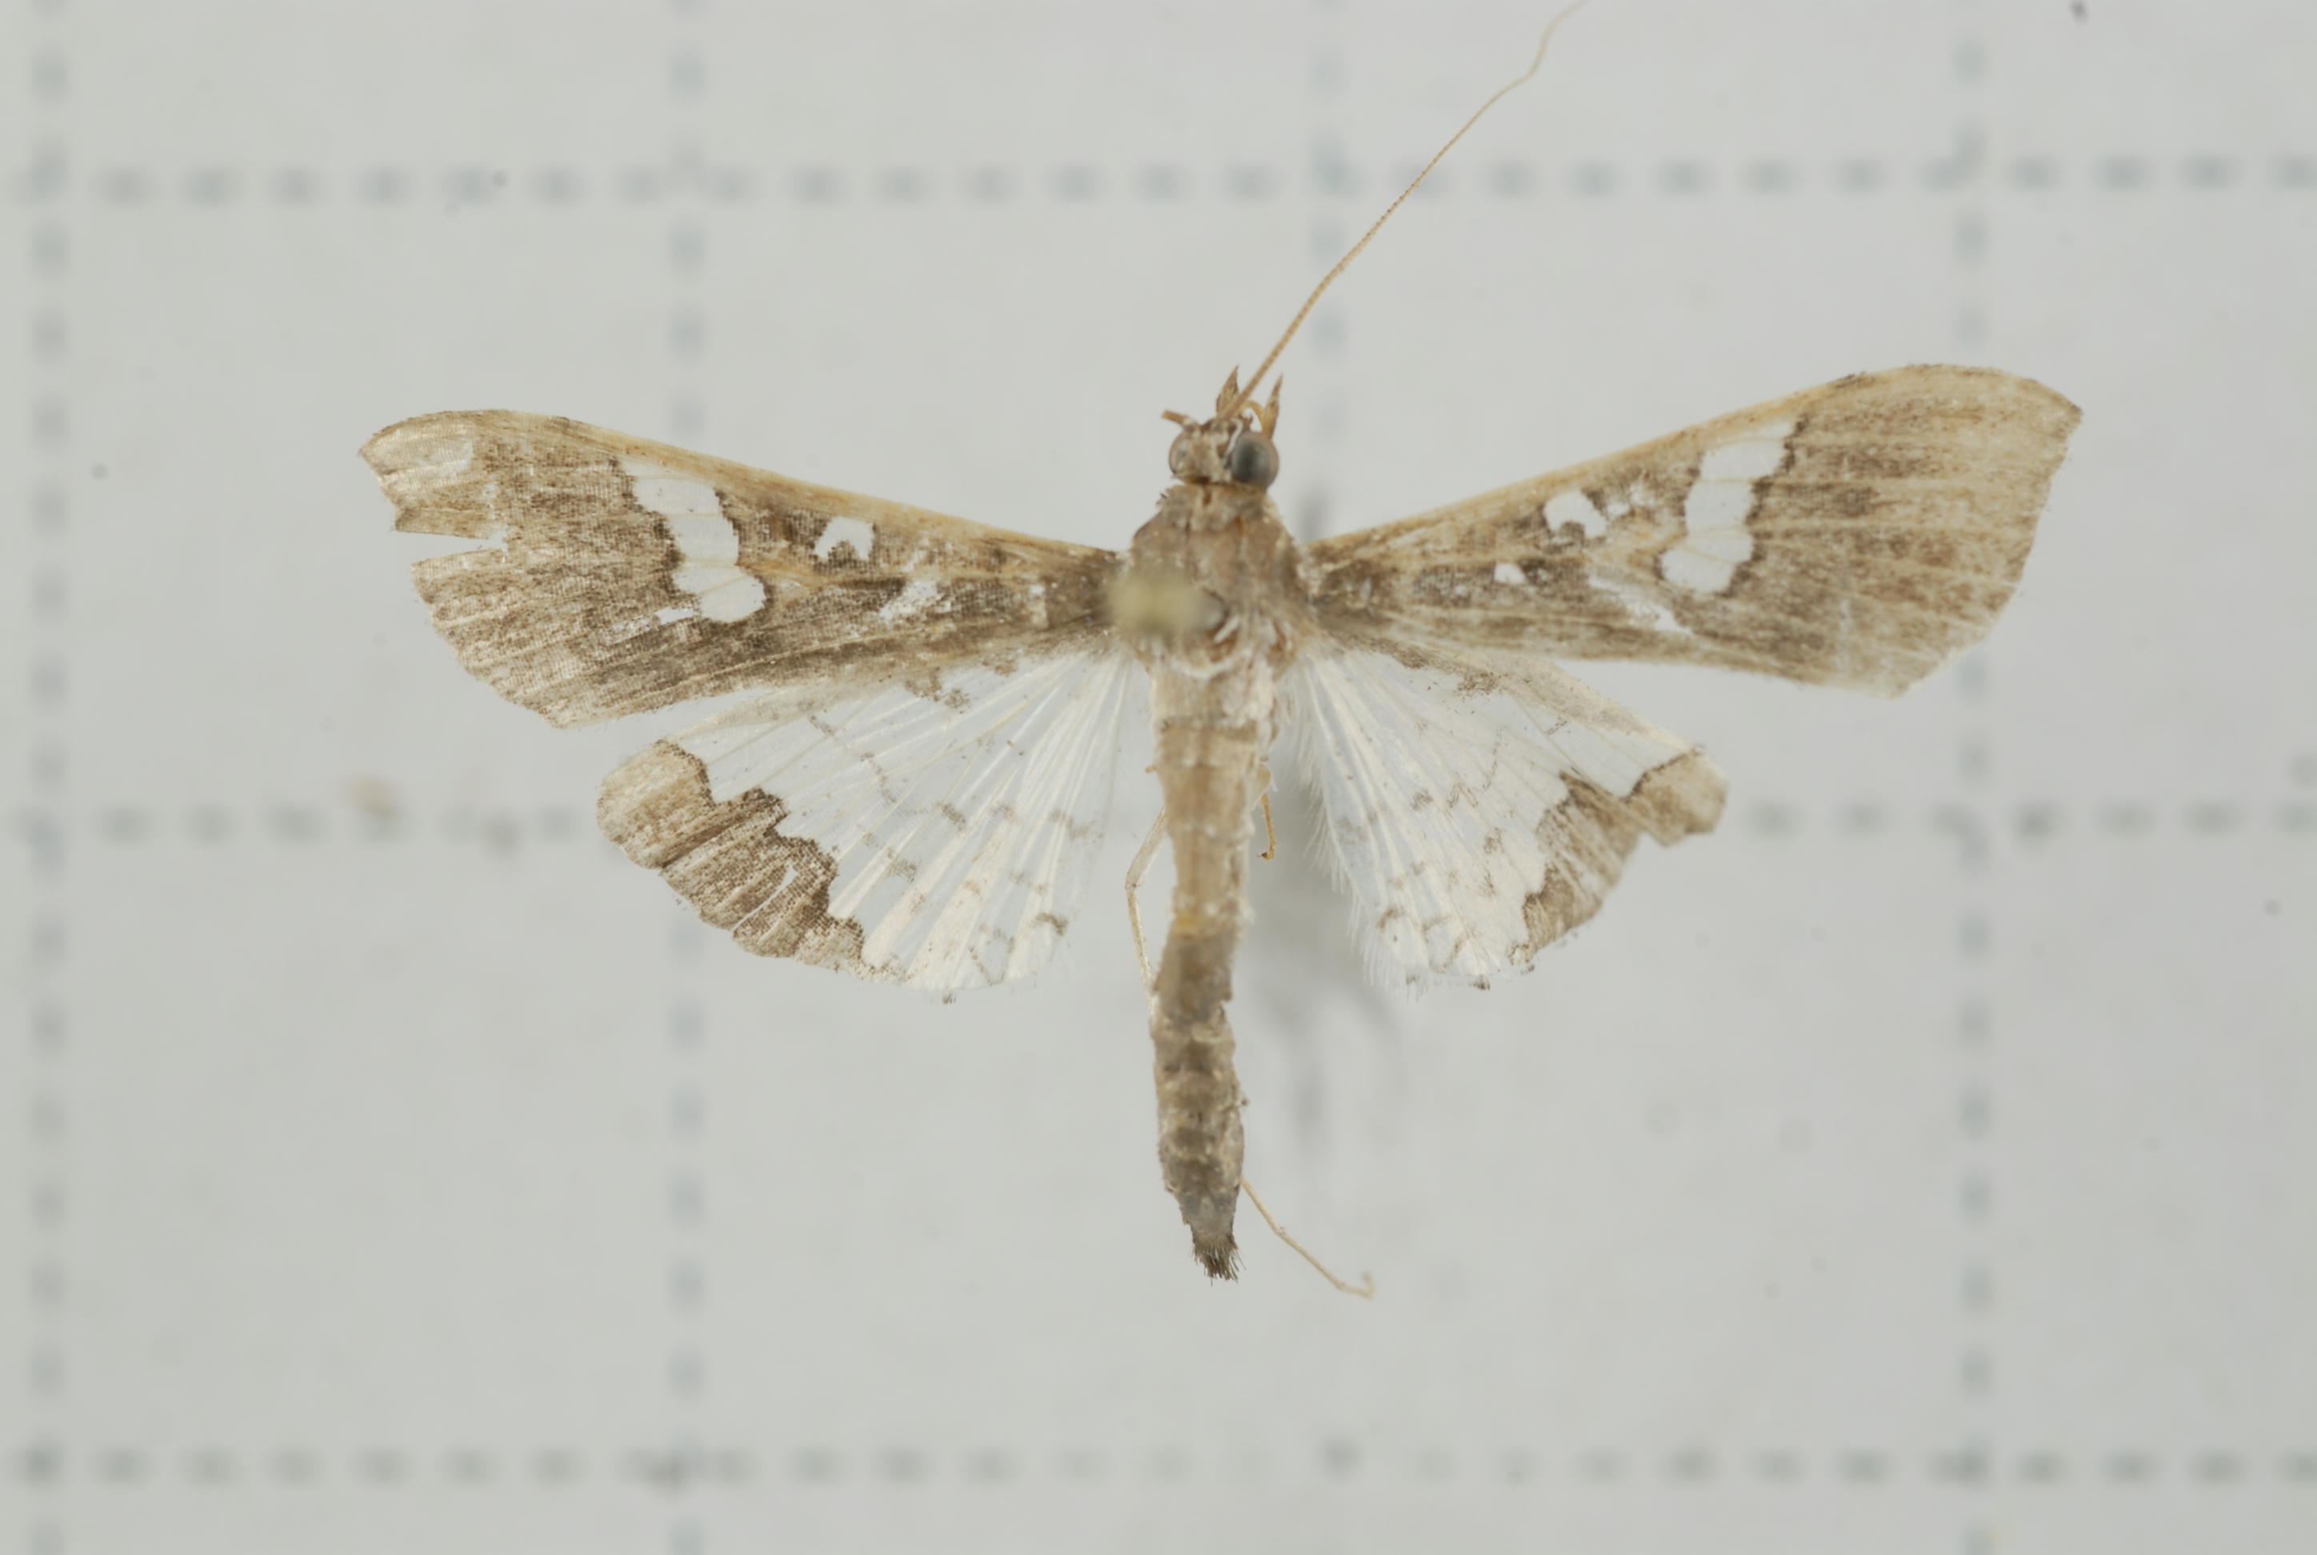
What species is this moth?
Maruca vitrata
